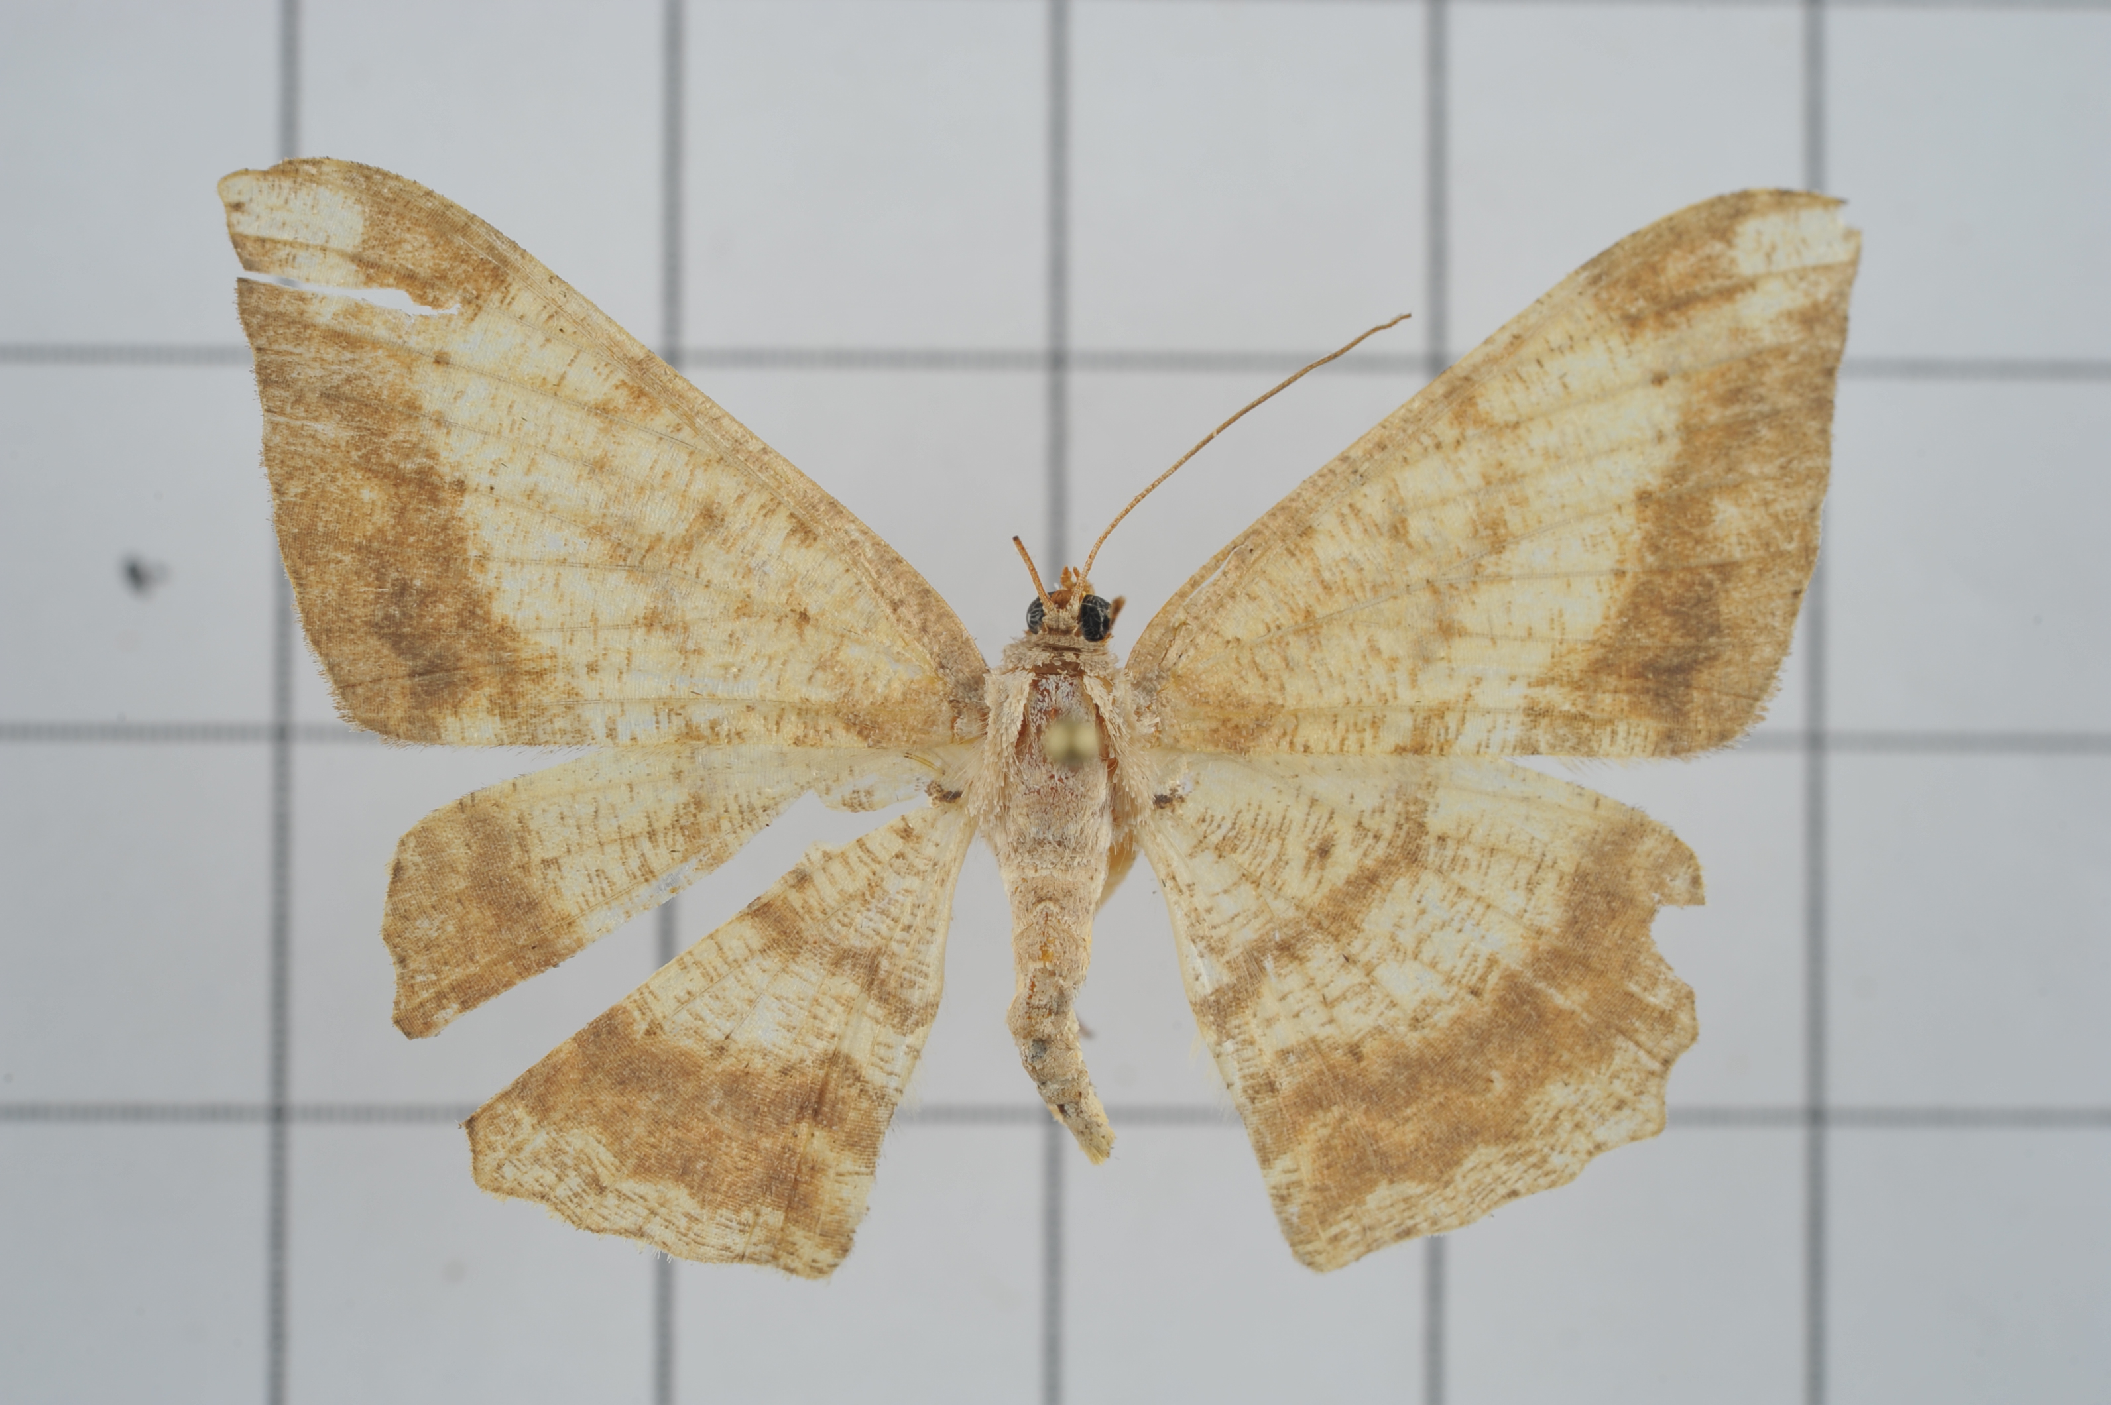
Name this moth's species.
Luxiaria amasa amasa
